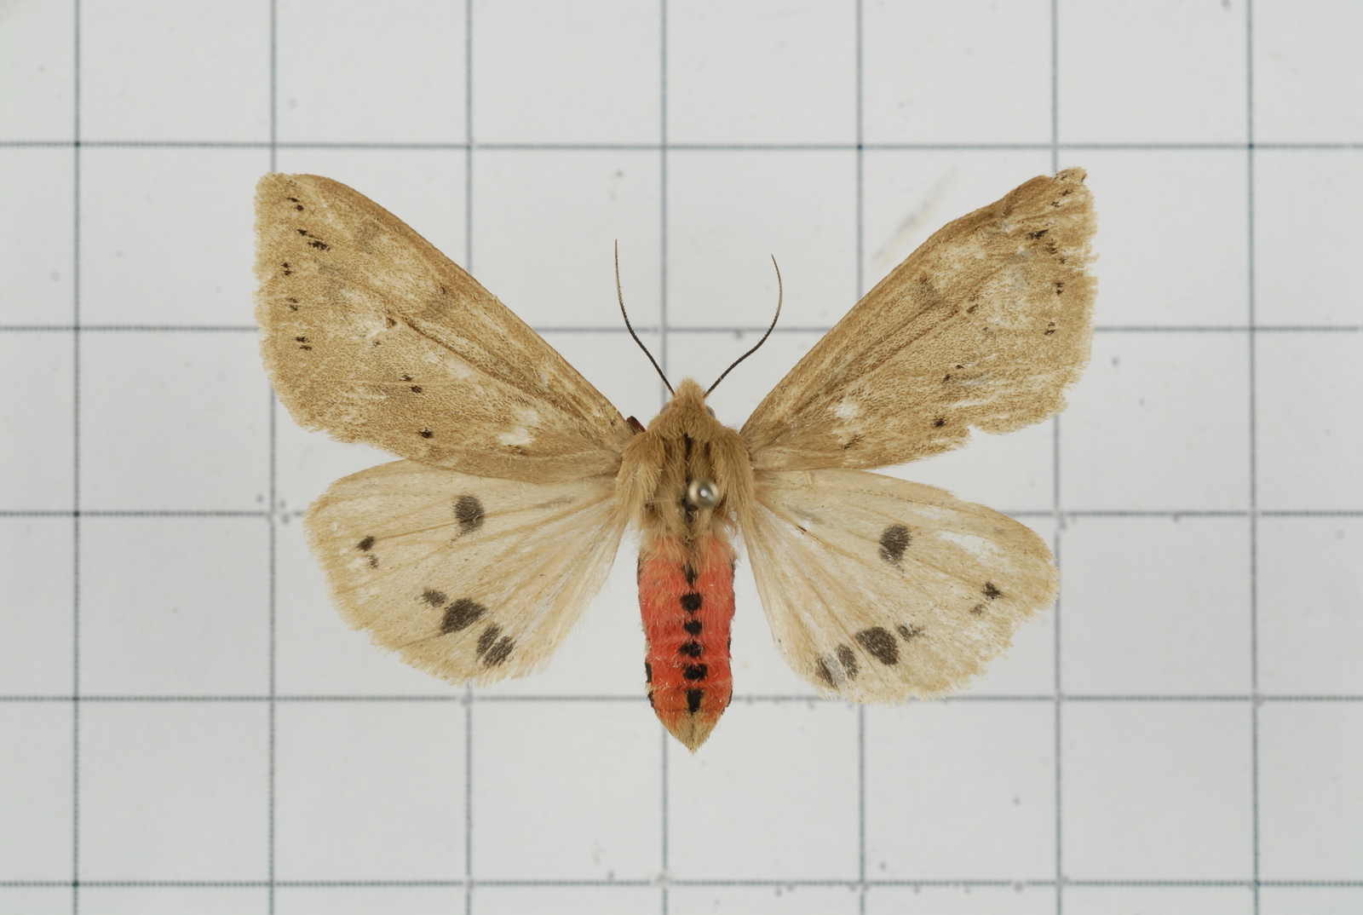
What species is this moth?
Spilosoma fumida
